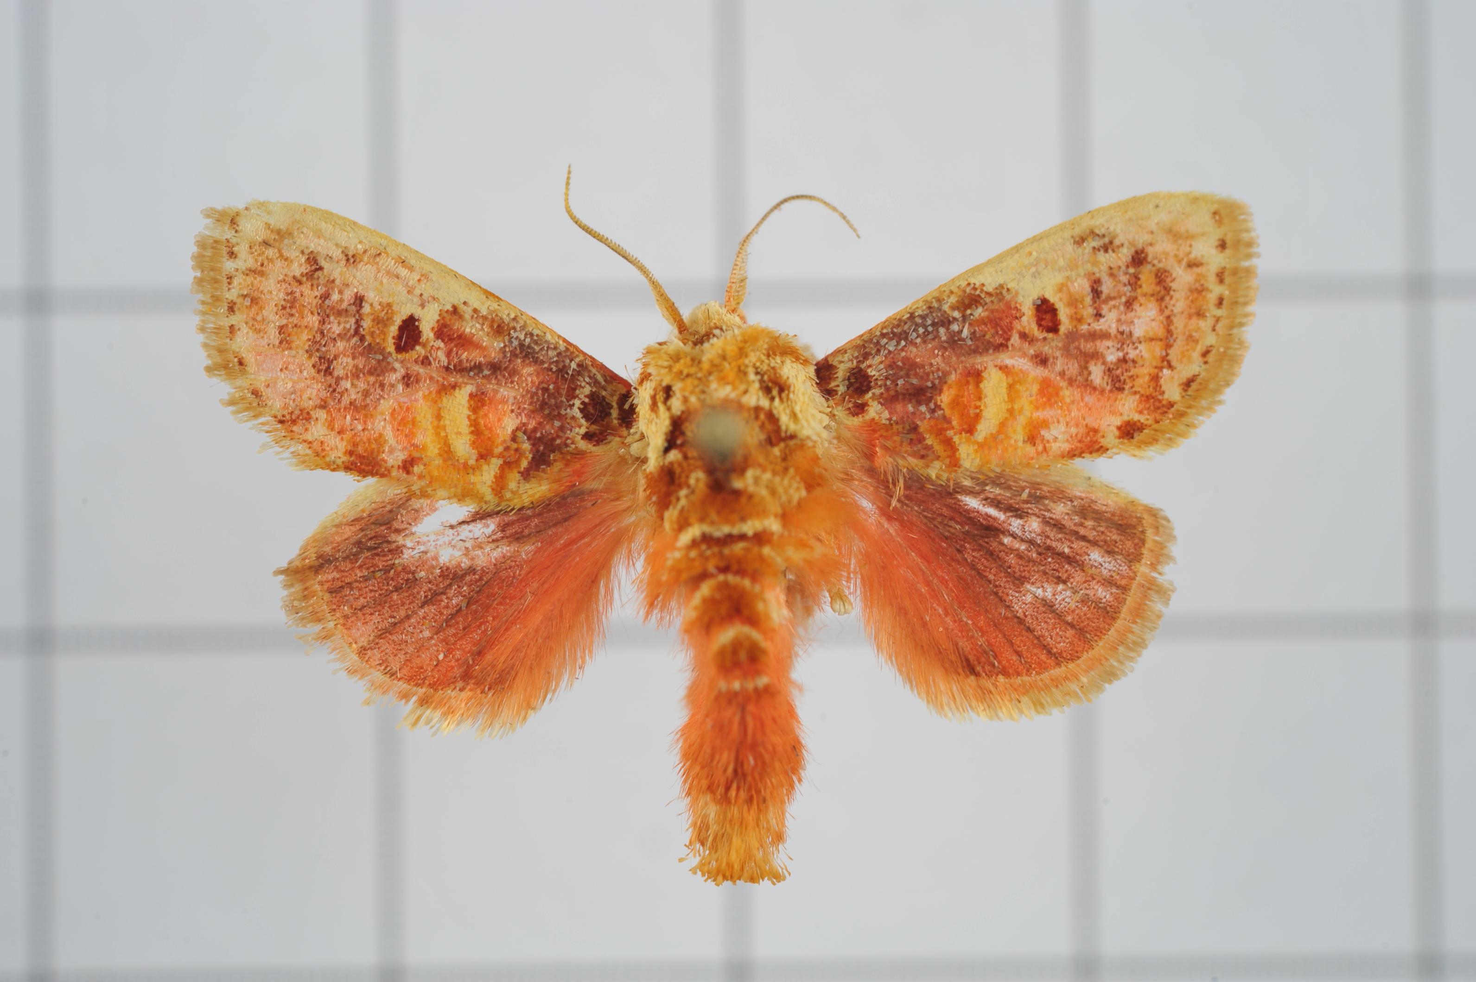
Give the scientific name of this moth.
Demonarosa rufotessellata subrosea
